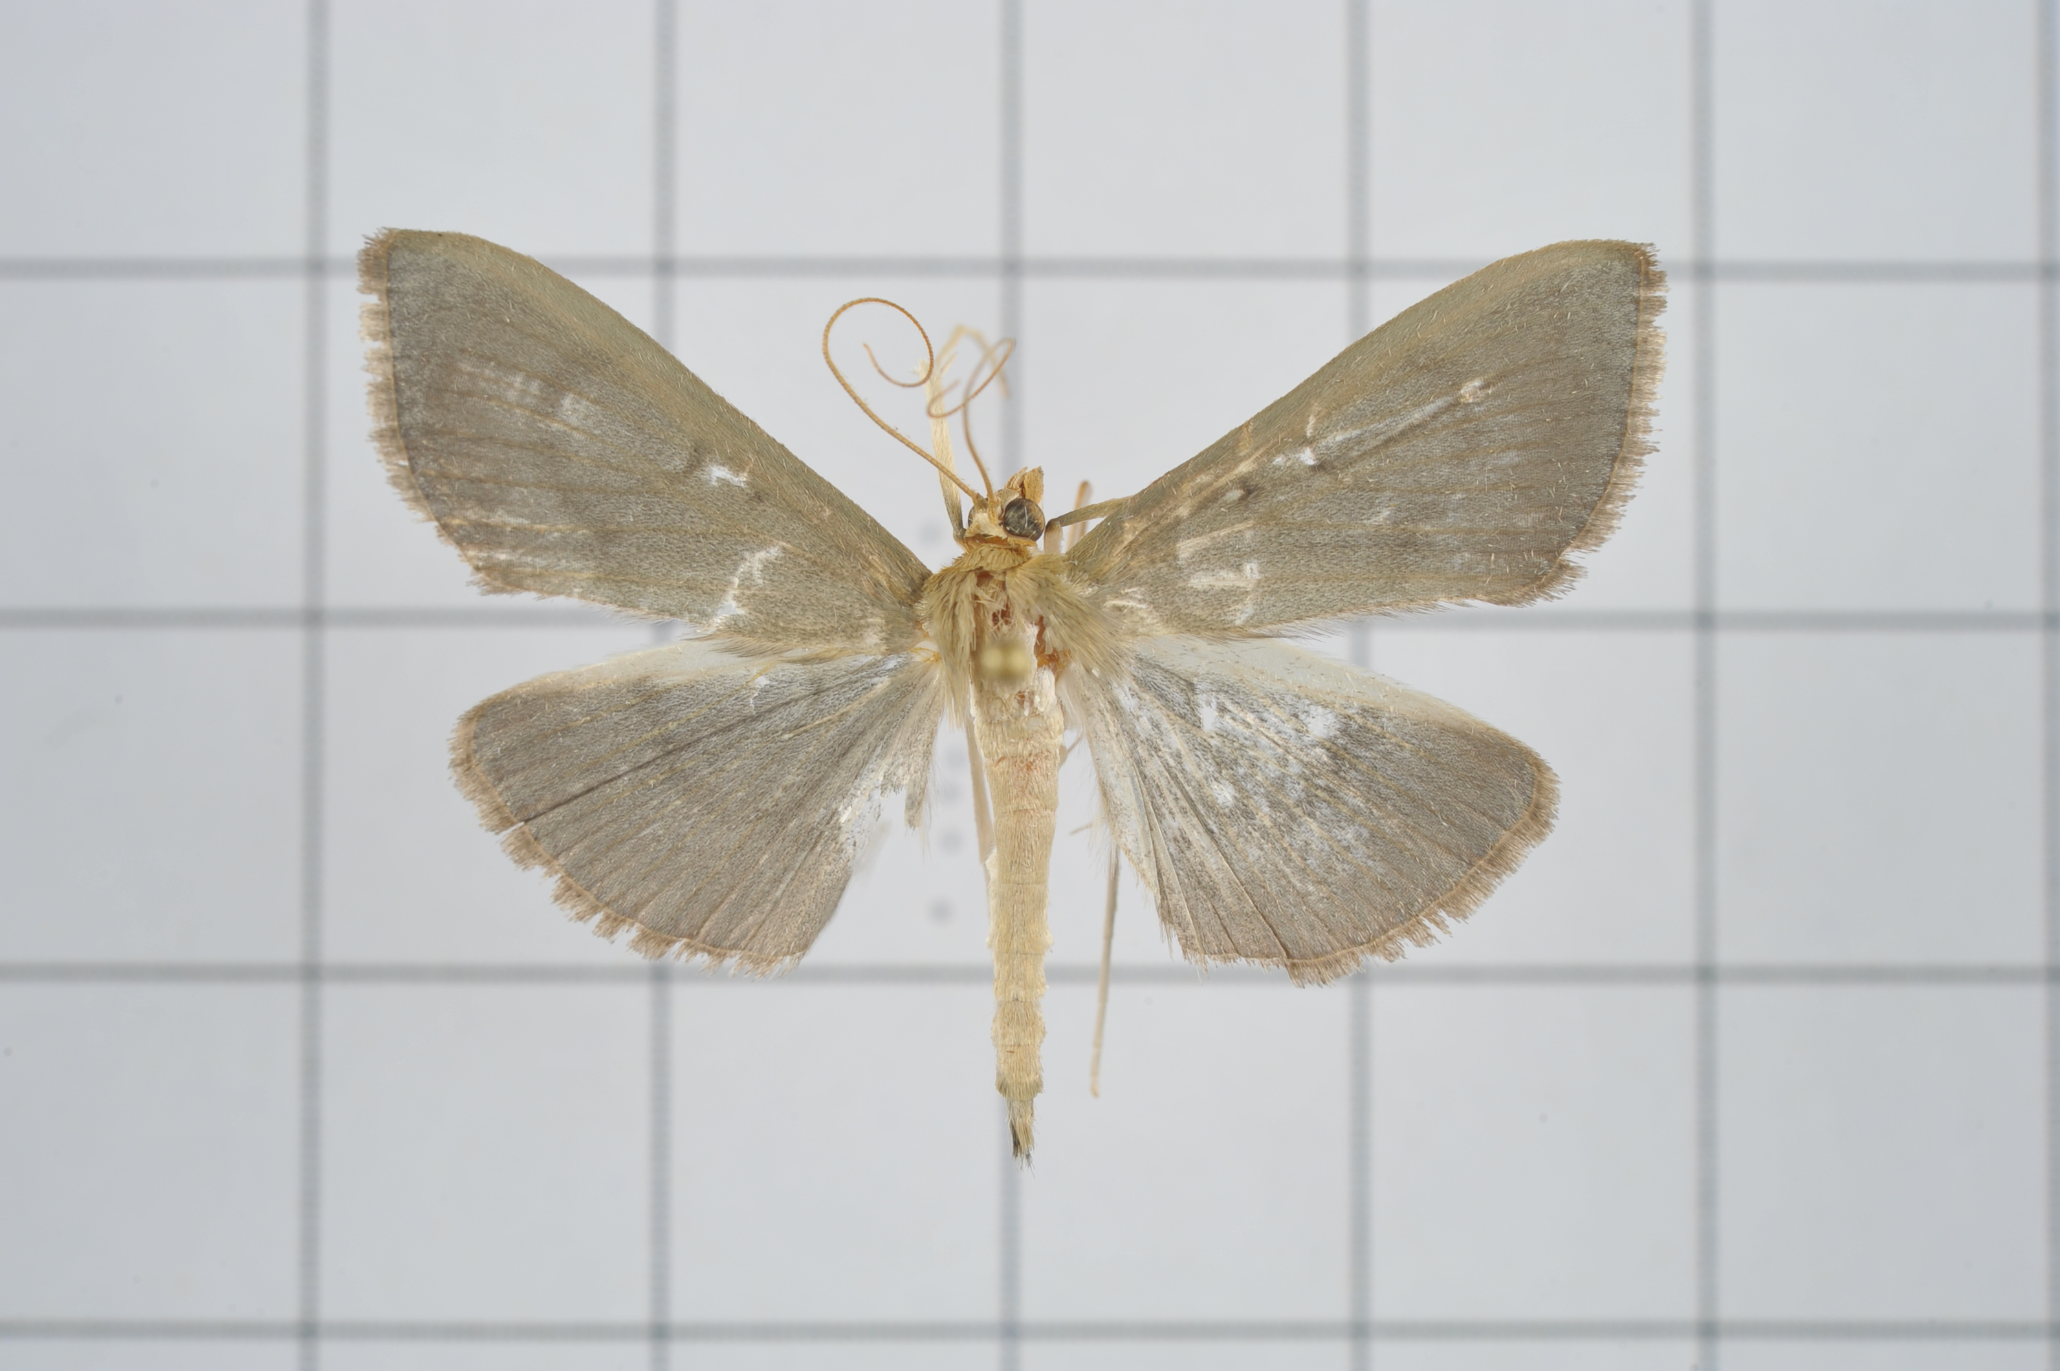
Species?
Glauconoe deductalis
